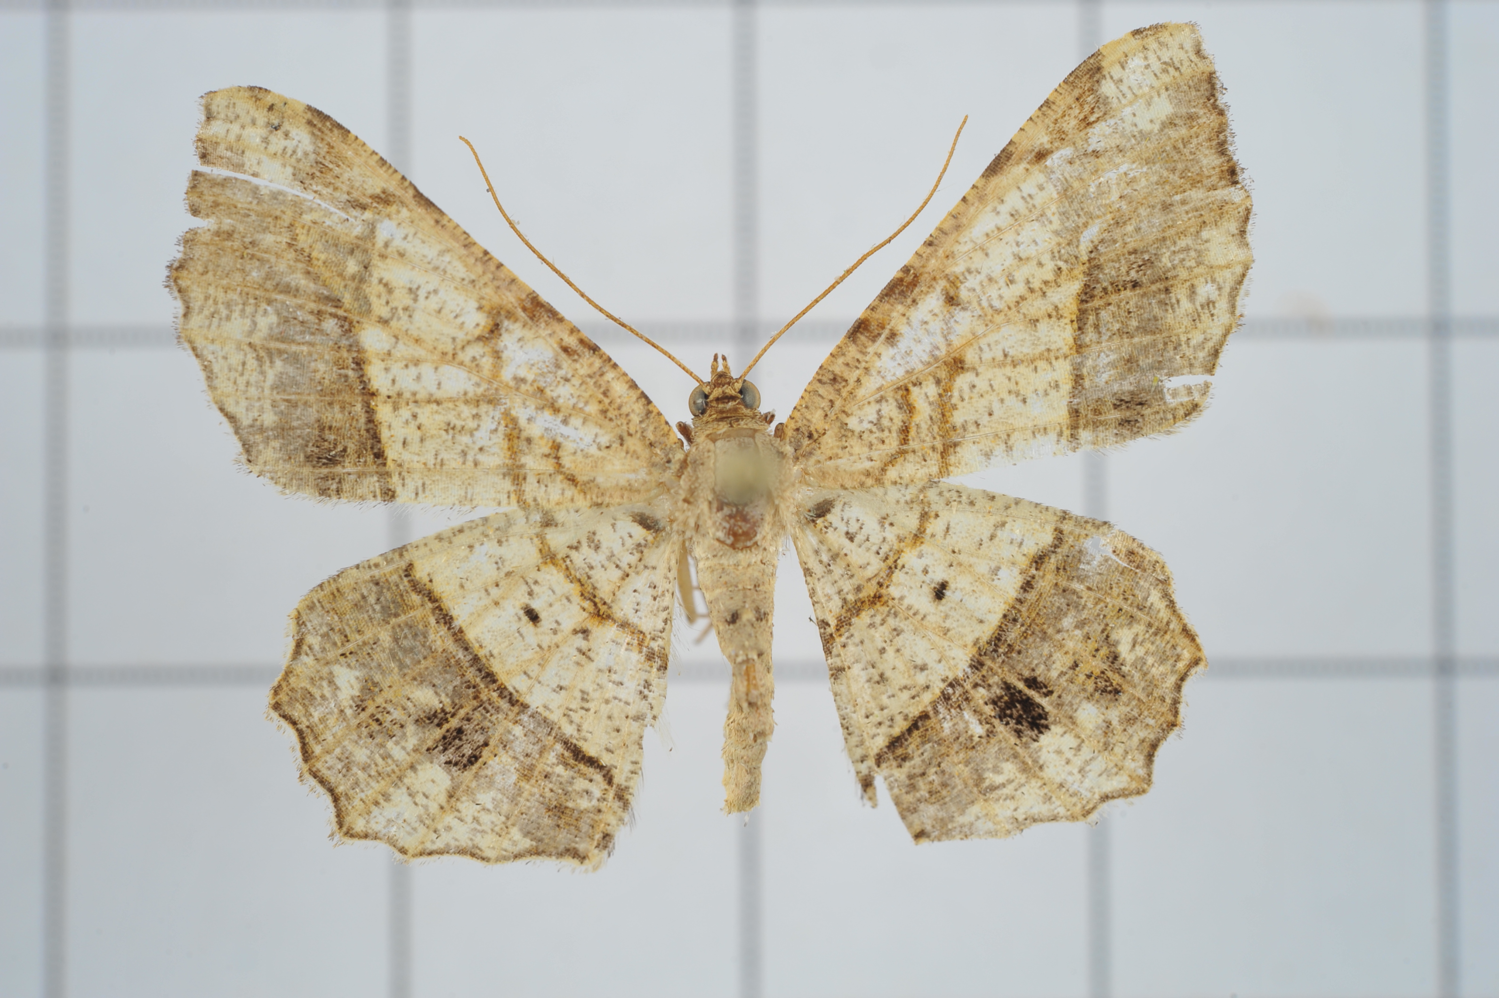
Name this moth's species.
Chiasmia intermediaria
